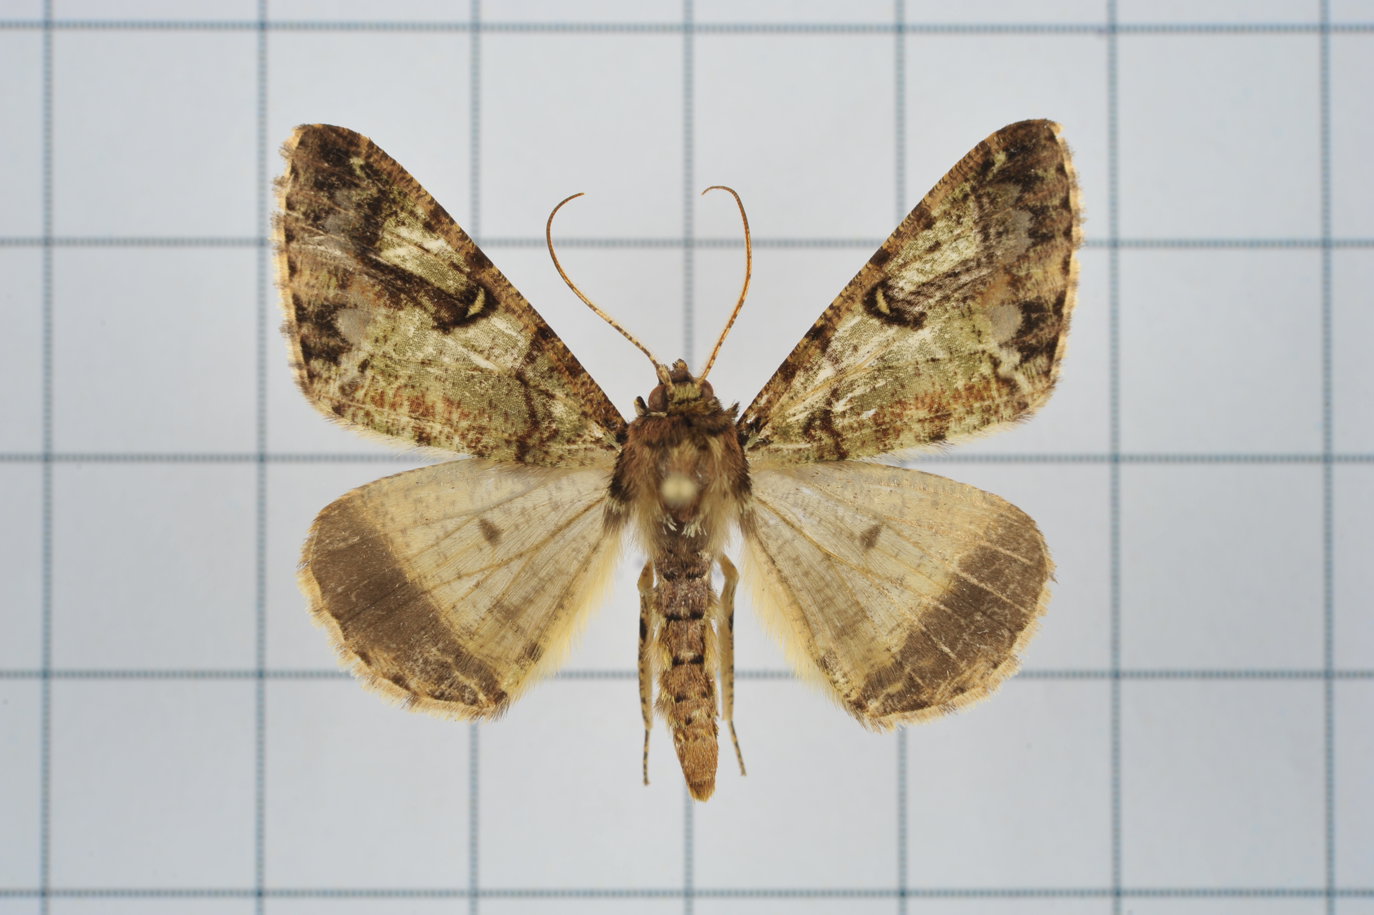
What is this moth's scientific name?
Gasterocome pannosaria orta
